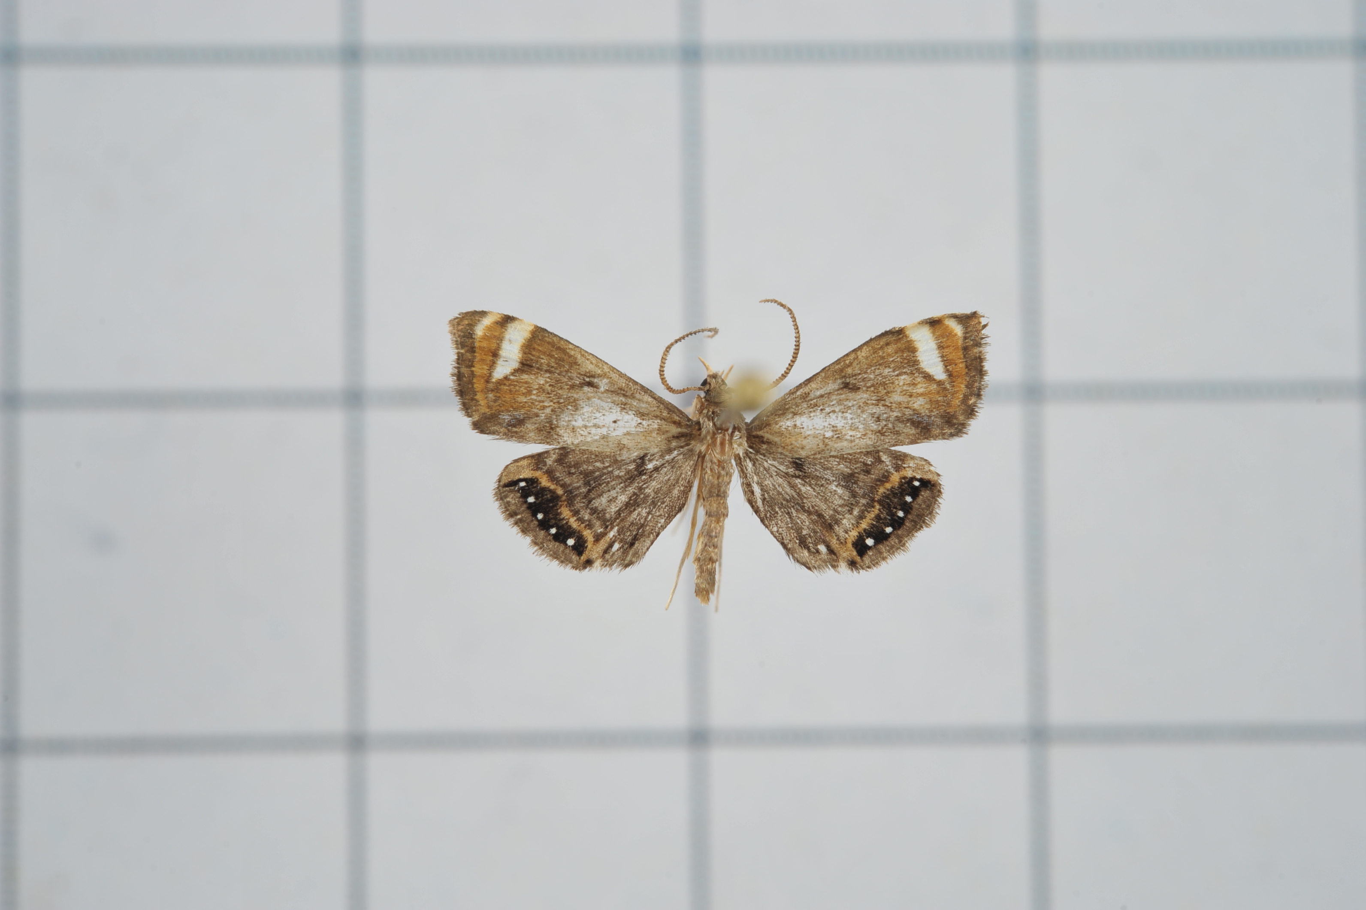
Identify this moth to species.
Eugauria albidentata
